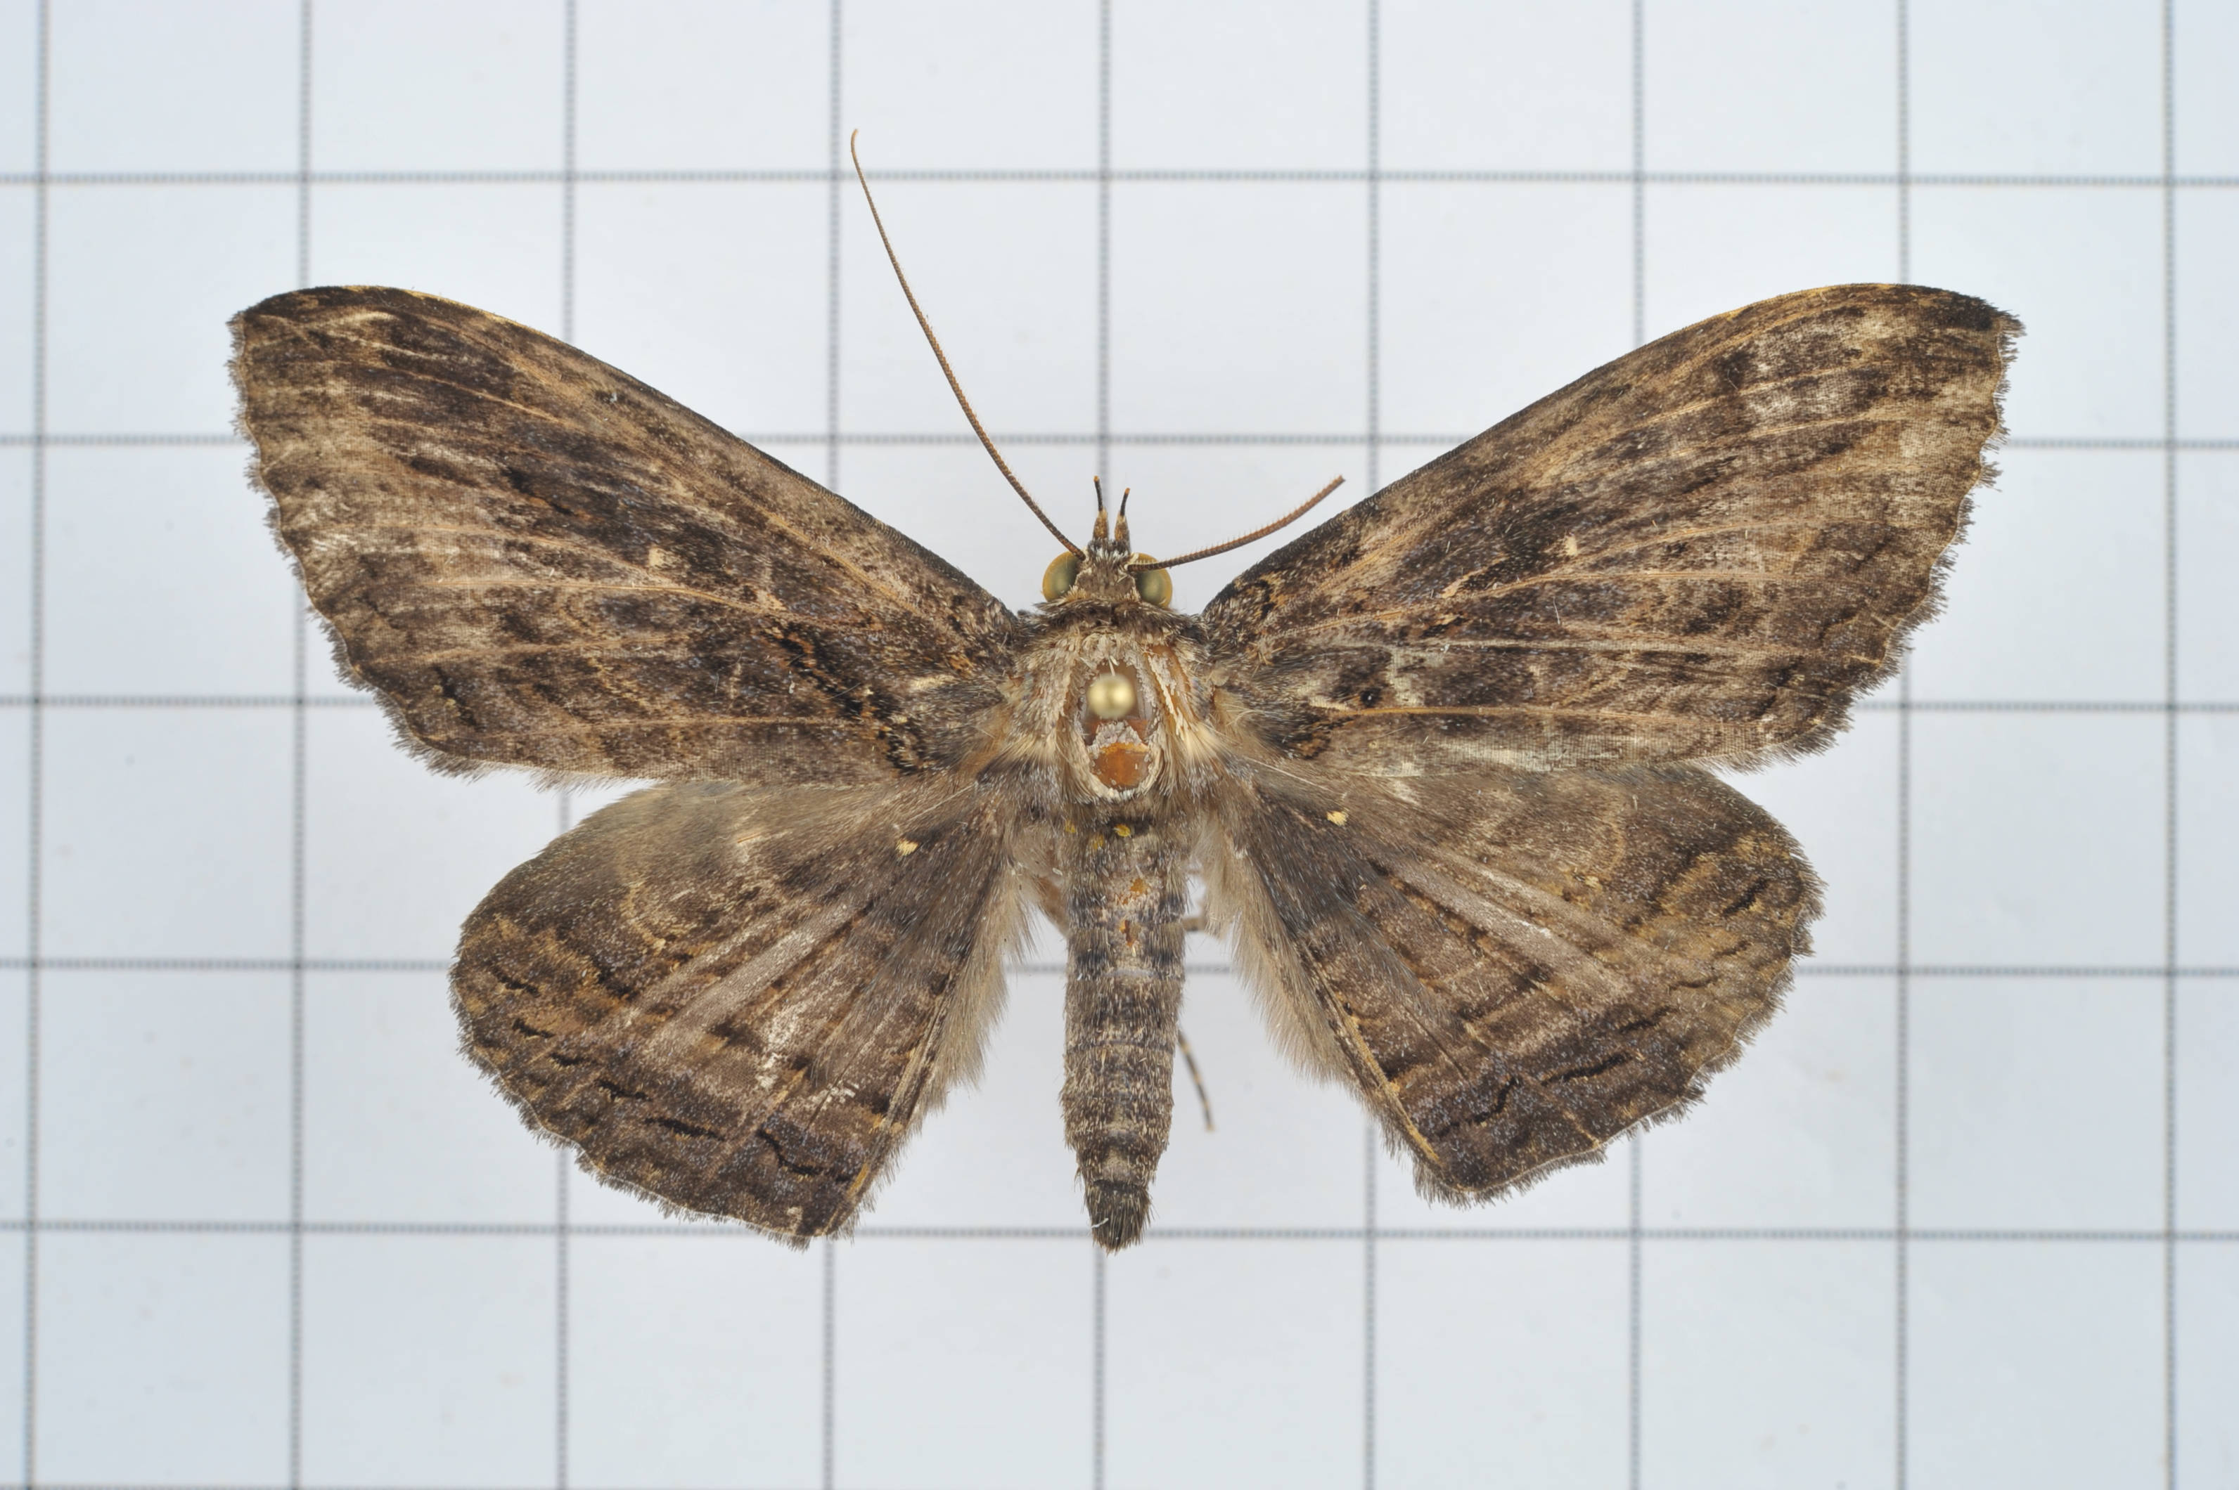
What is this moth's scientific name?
Anisoneura salebrosa
